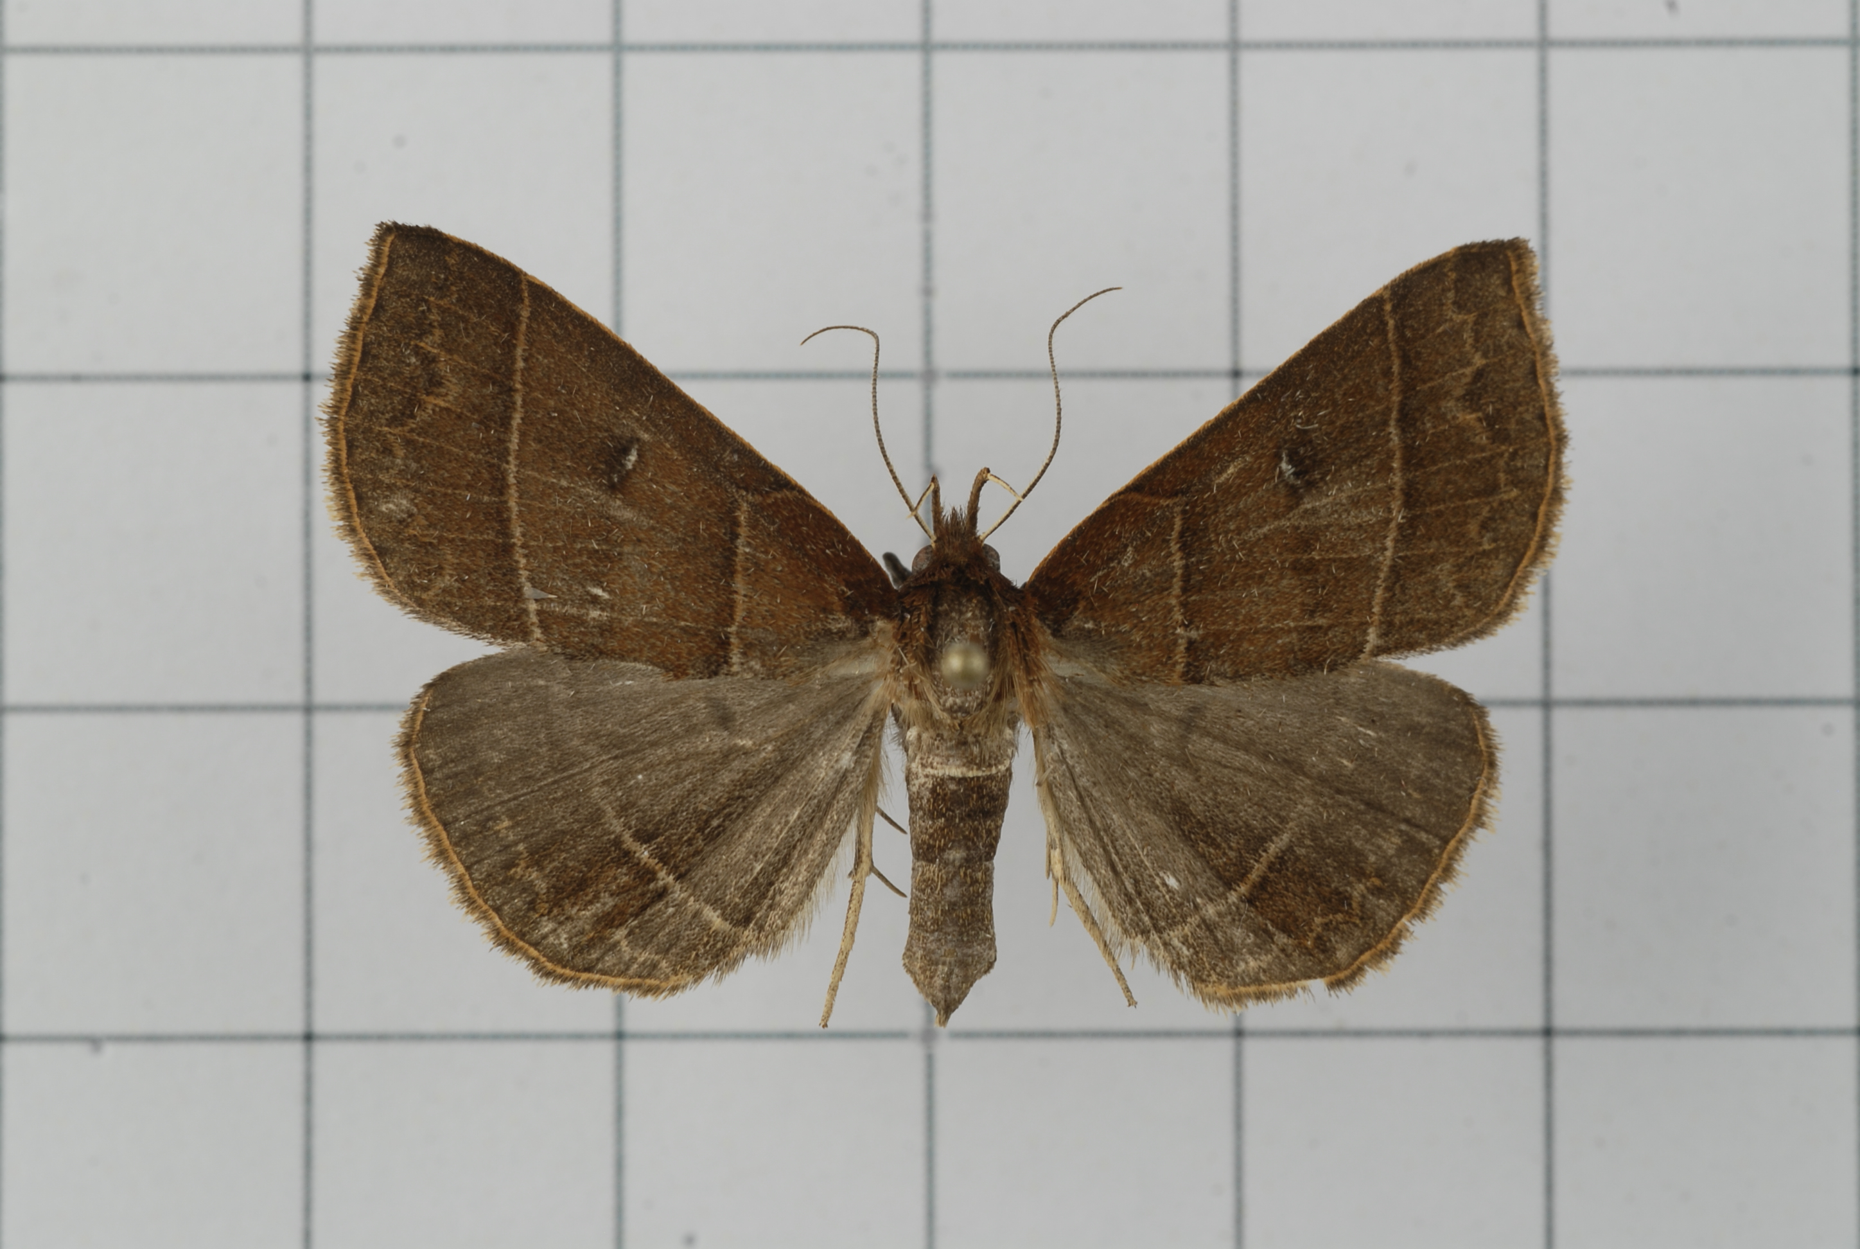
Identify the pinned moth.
Bertula venata
